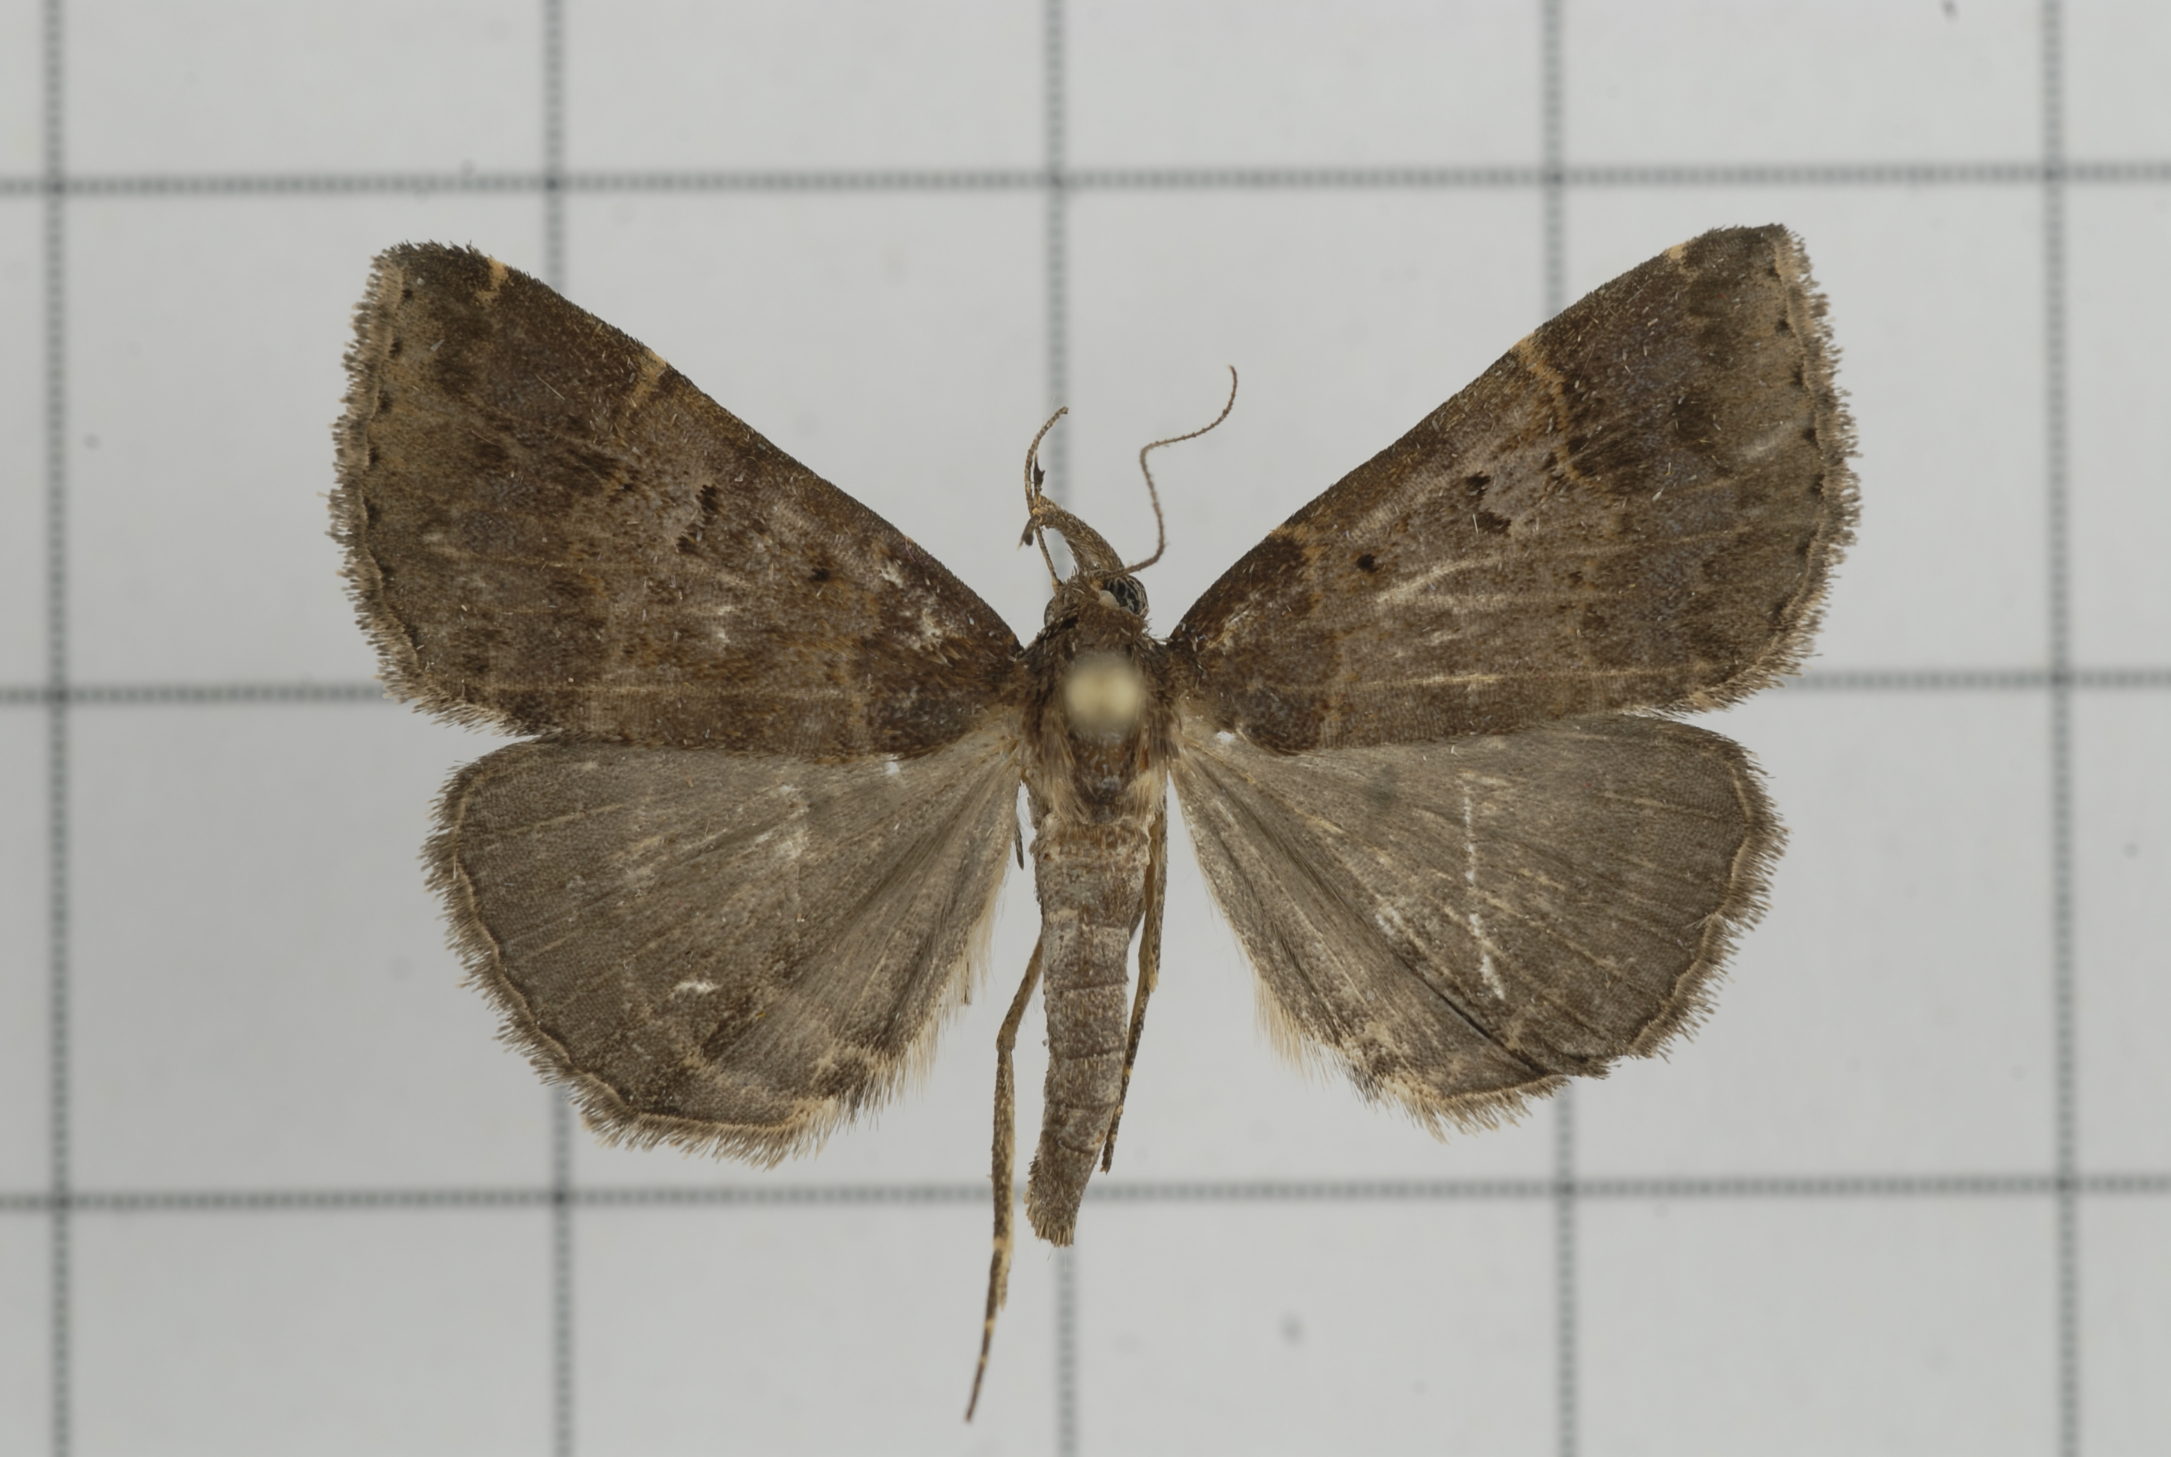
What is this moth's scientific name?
Bertula hadenalis
